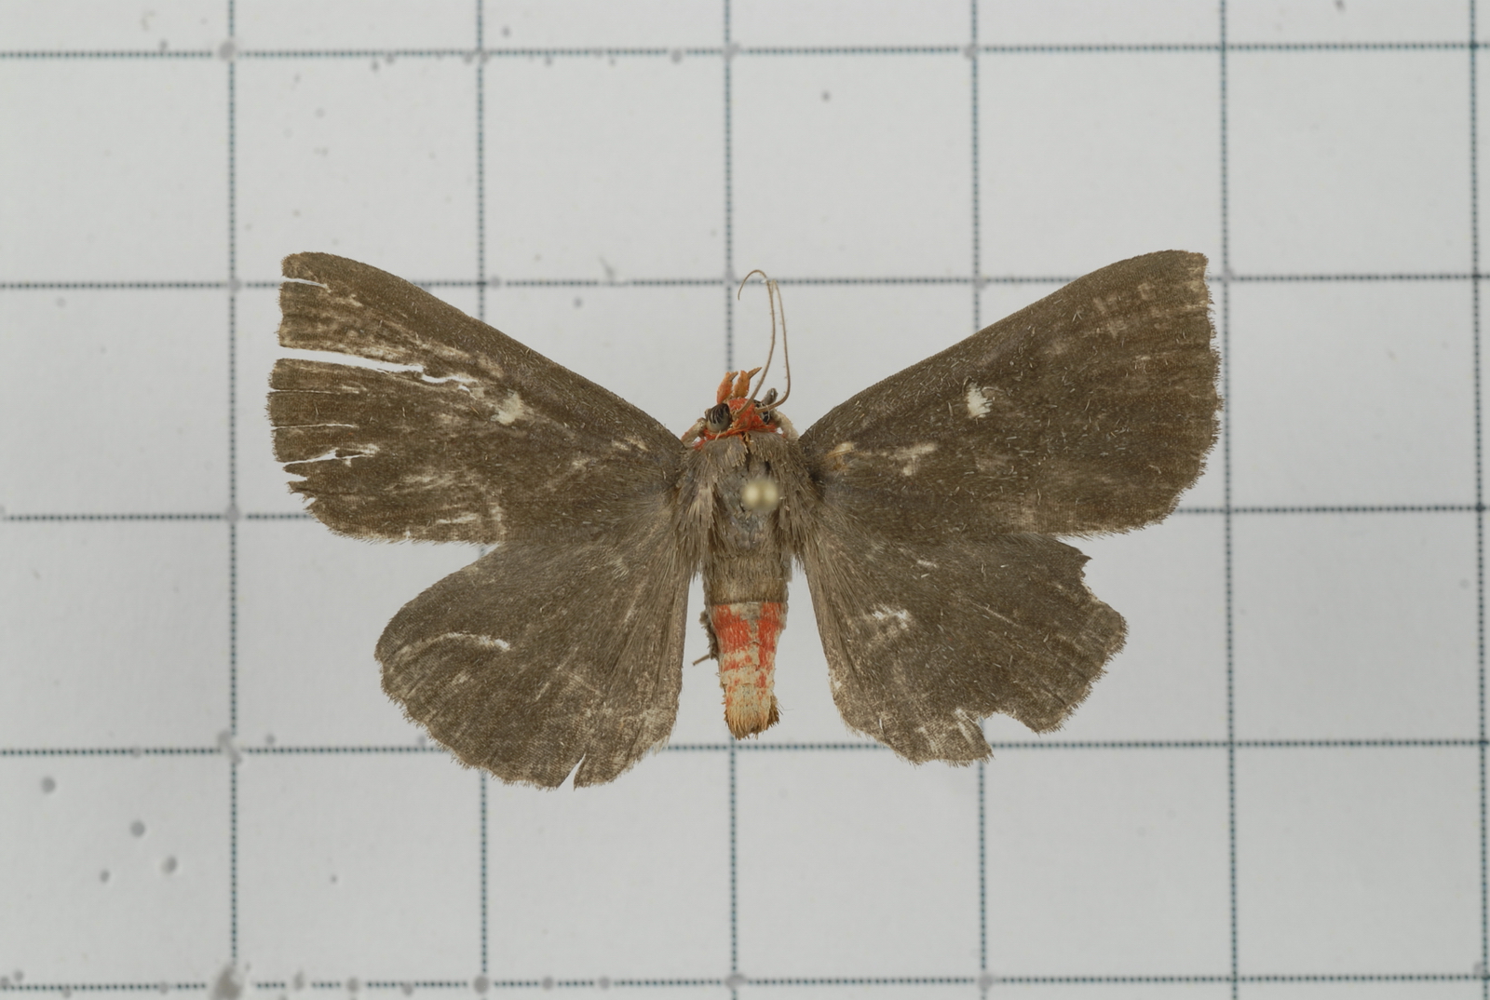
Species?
Calesia dasypterus
